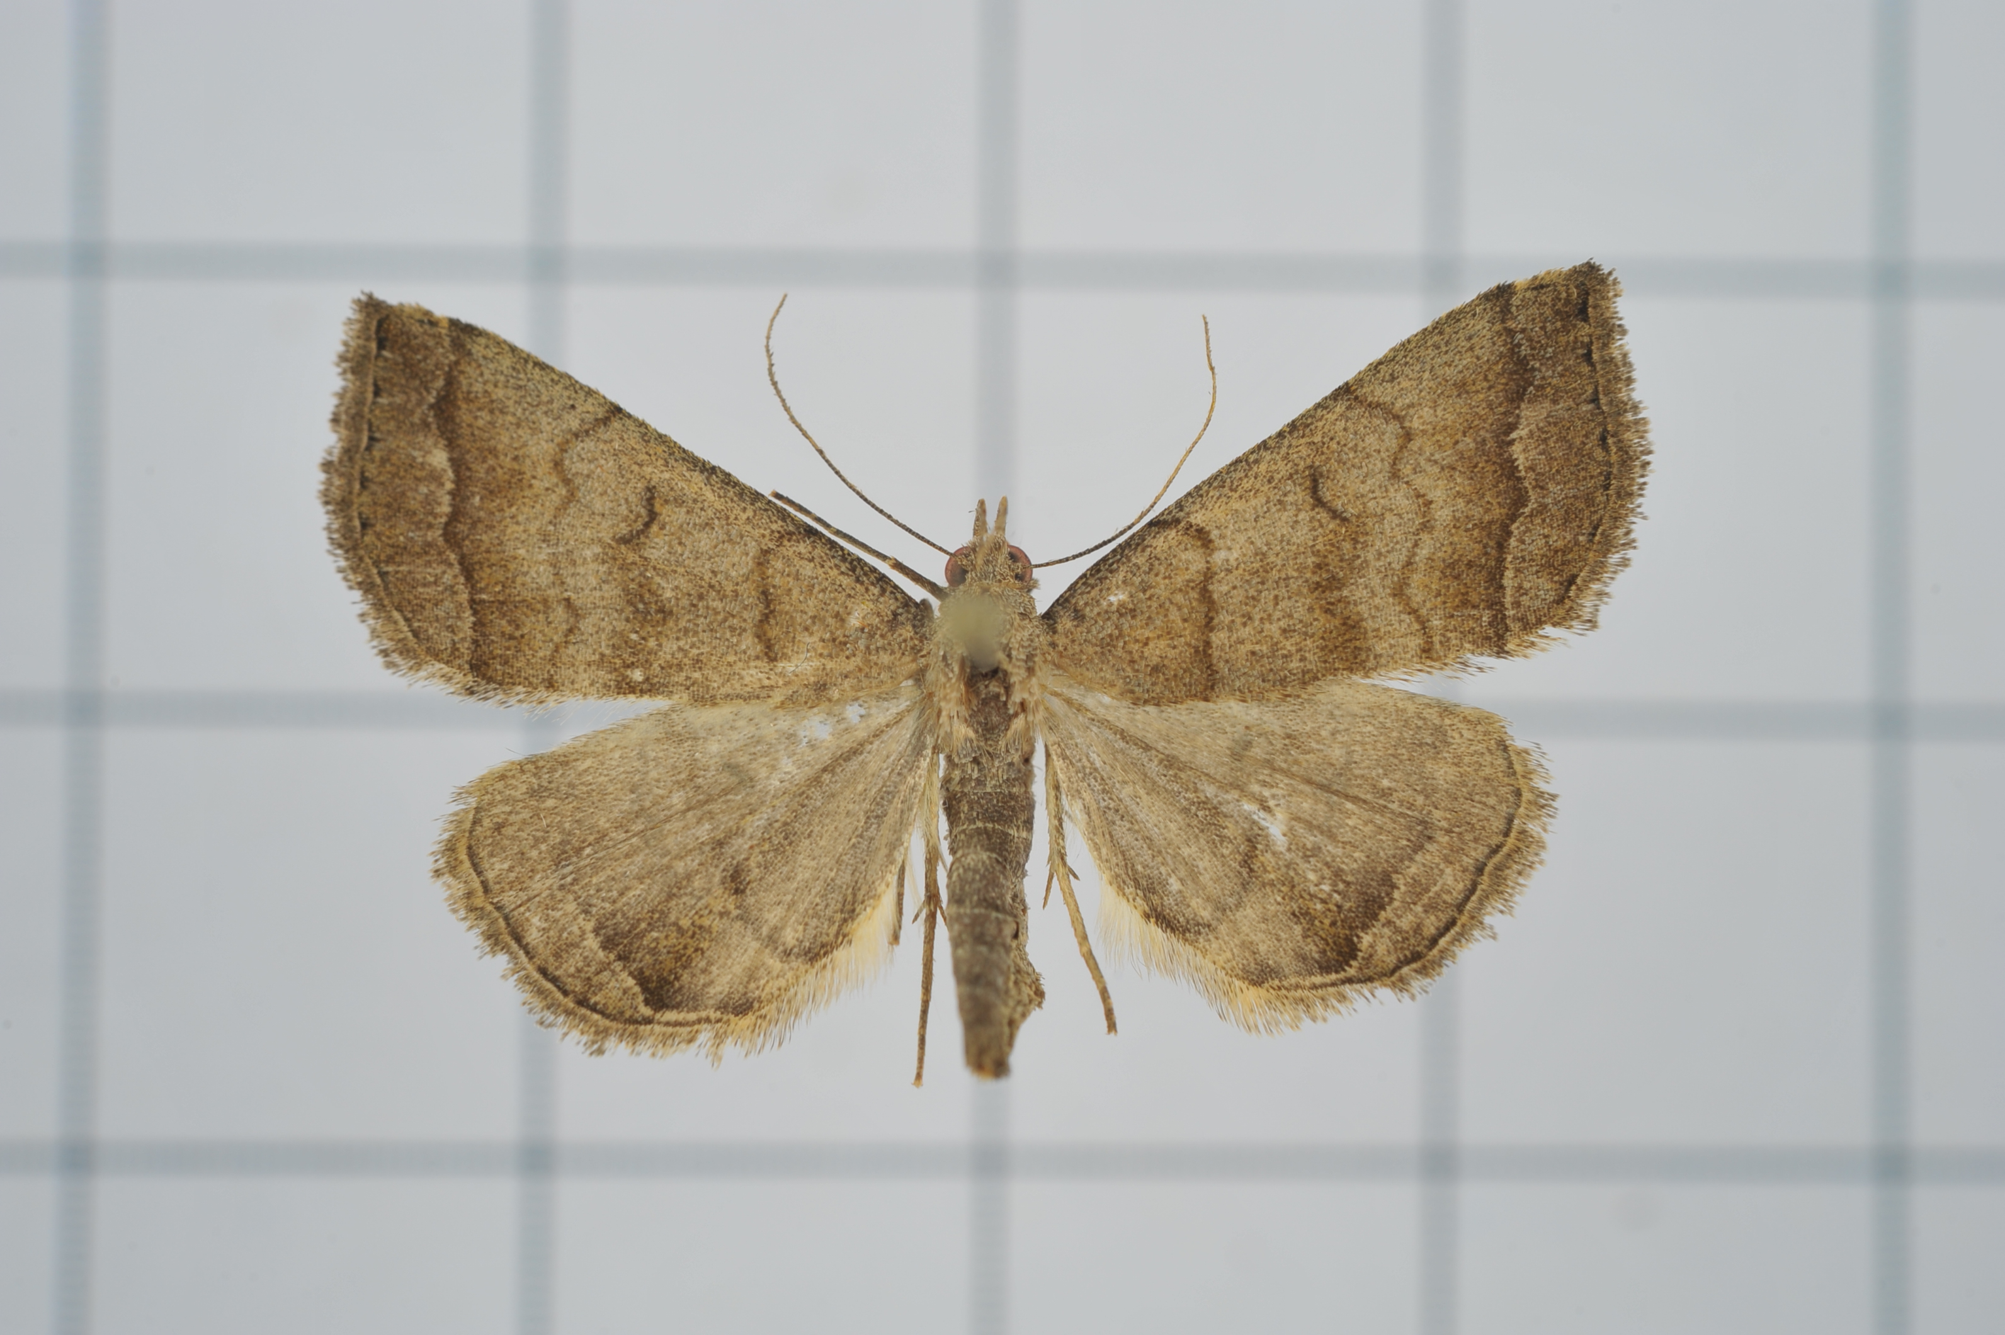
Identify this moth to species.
Herminia undulata
